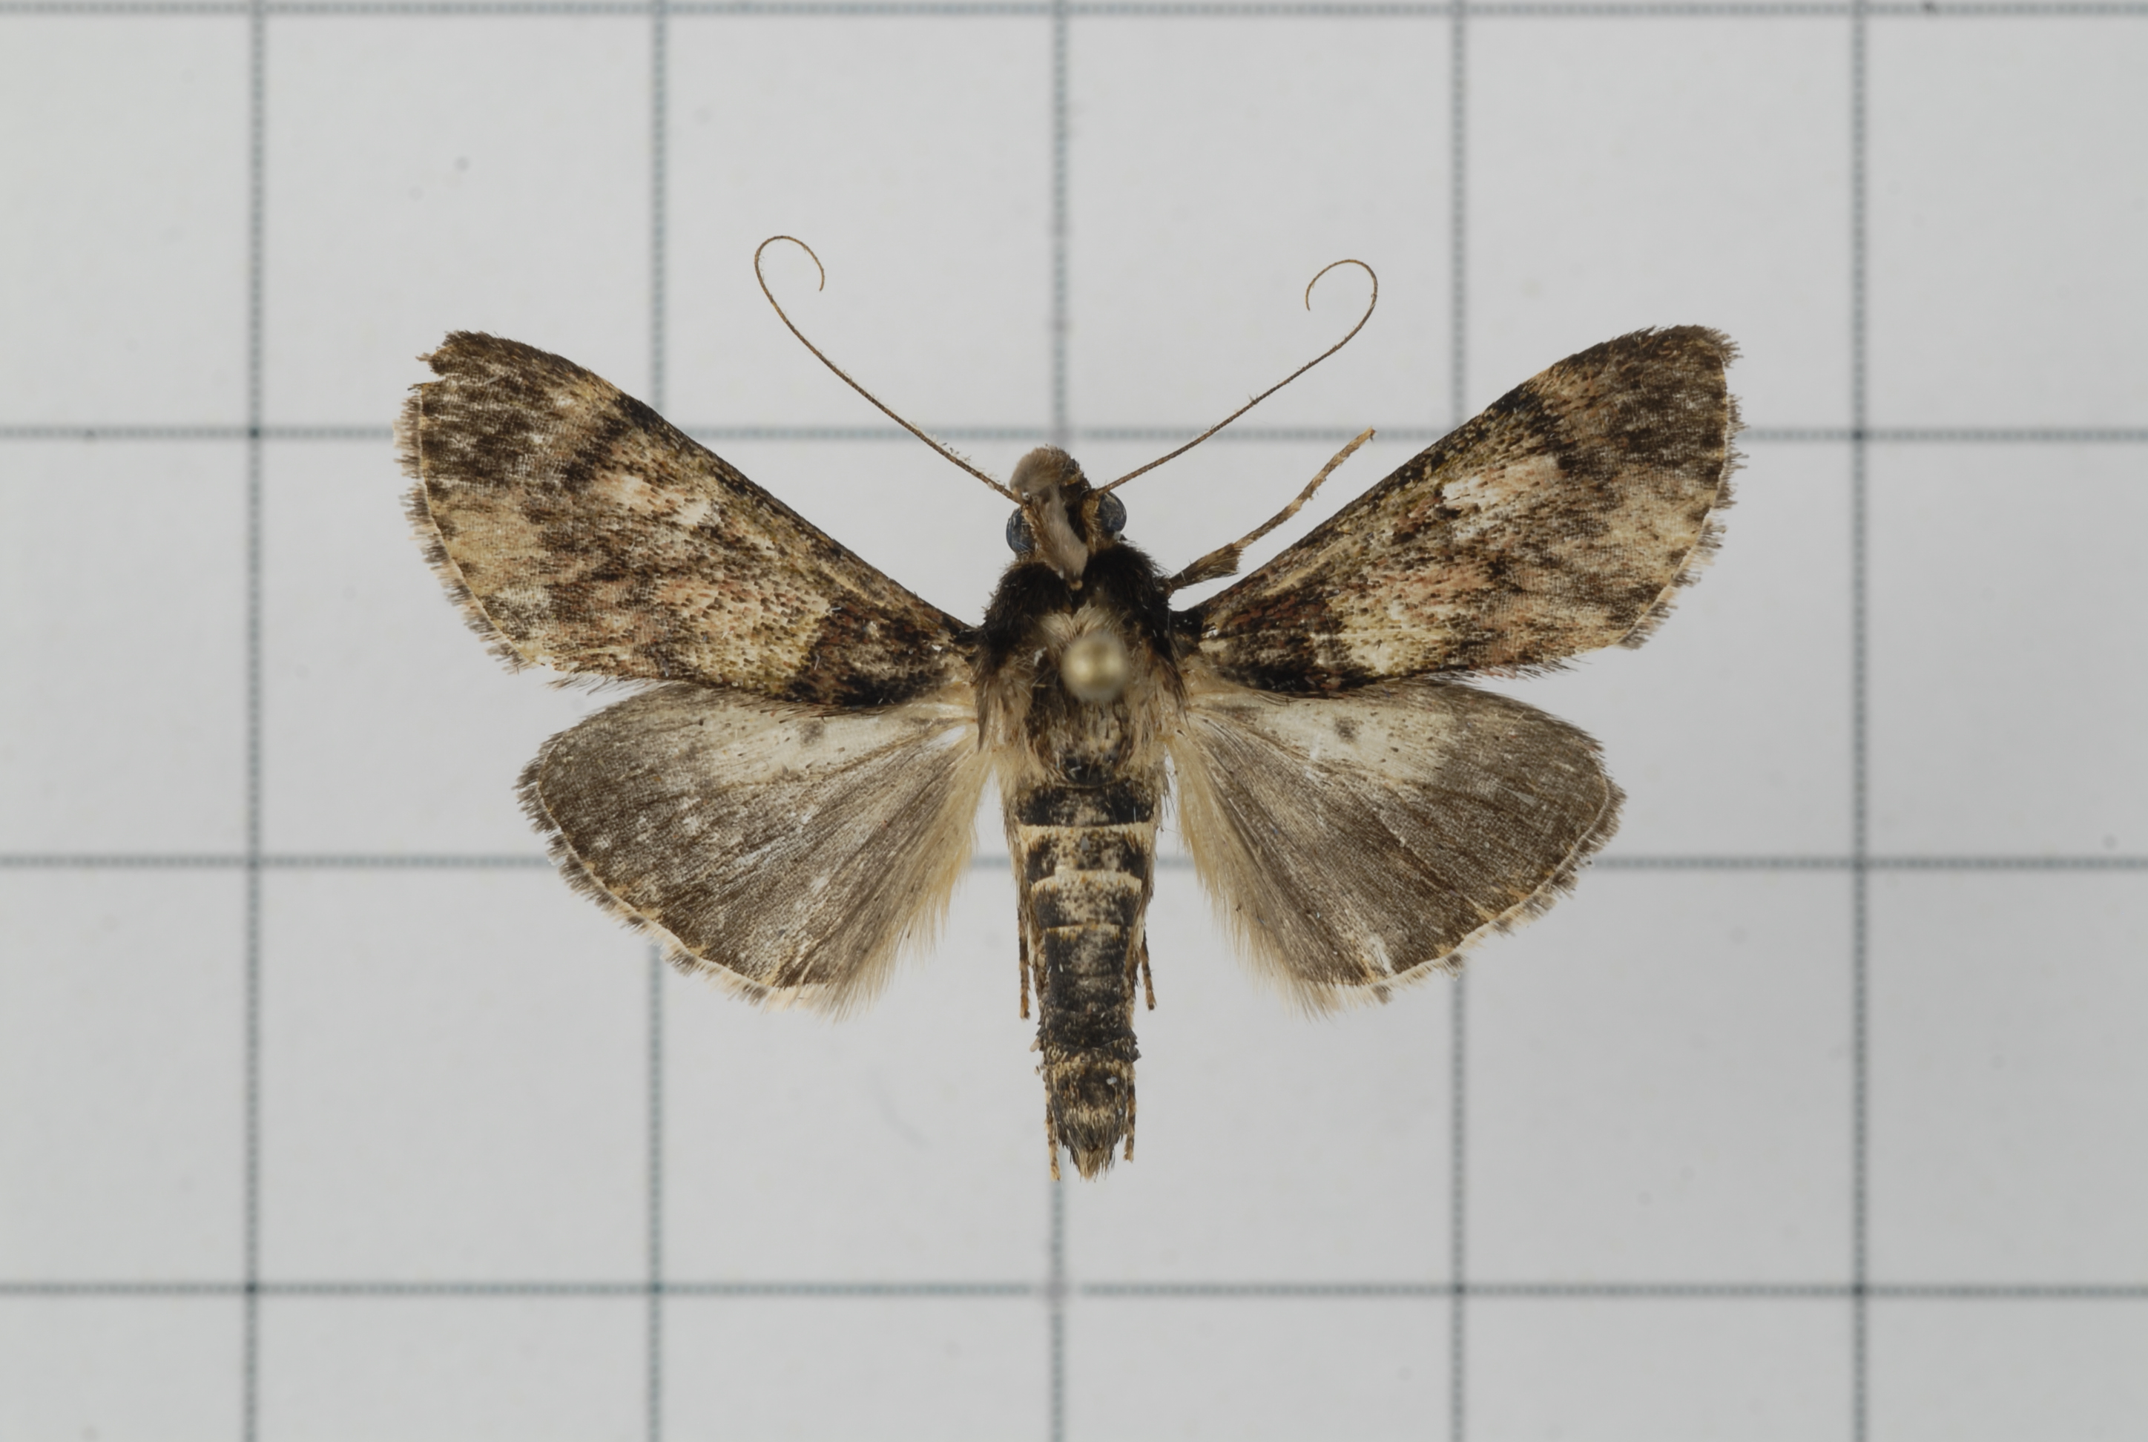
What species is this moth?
Teliphasa nubilosa
